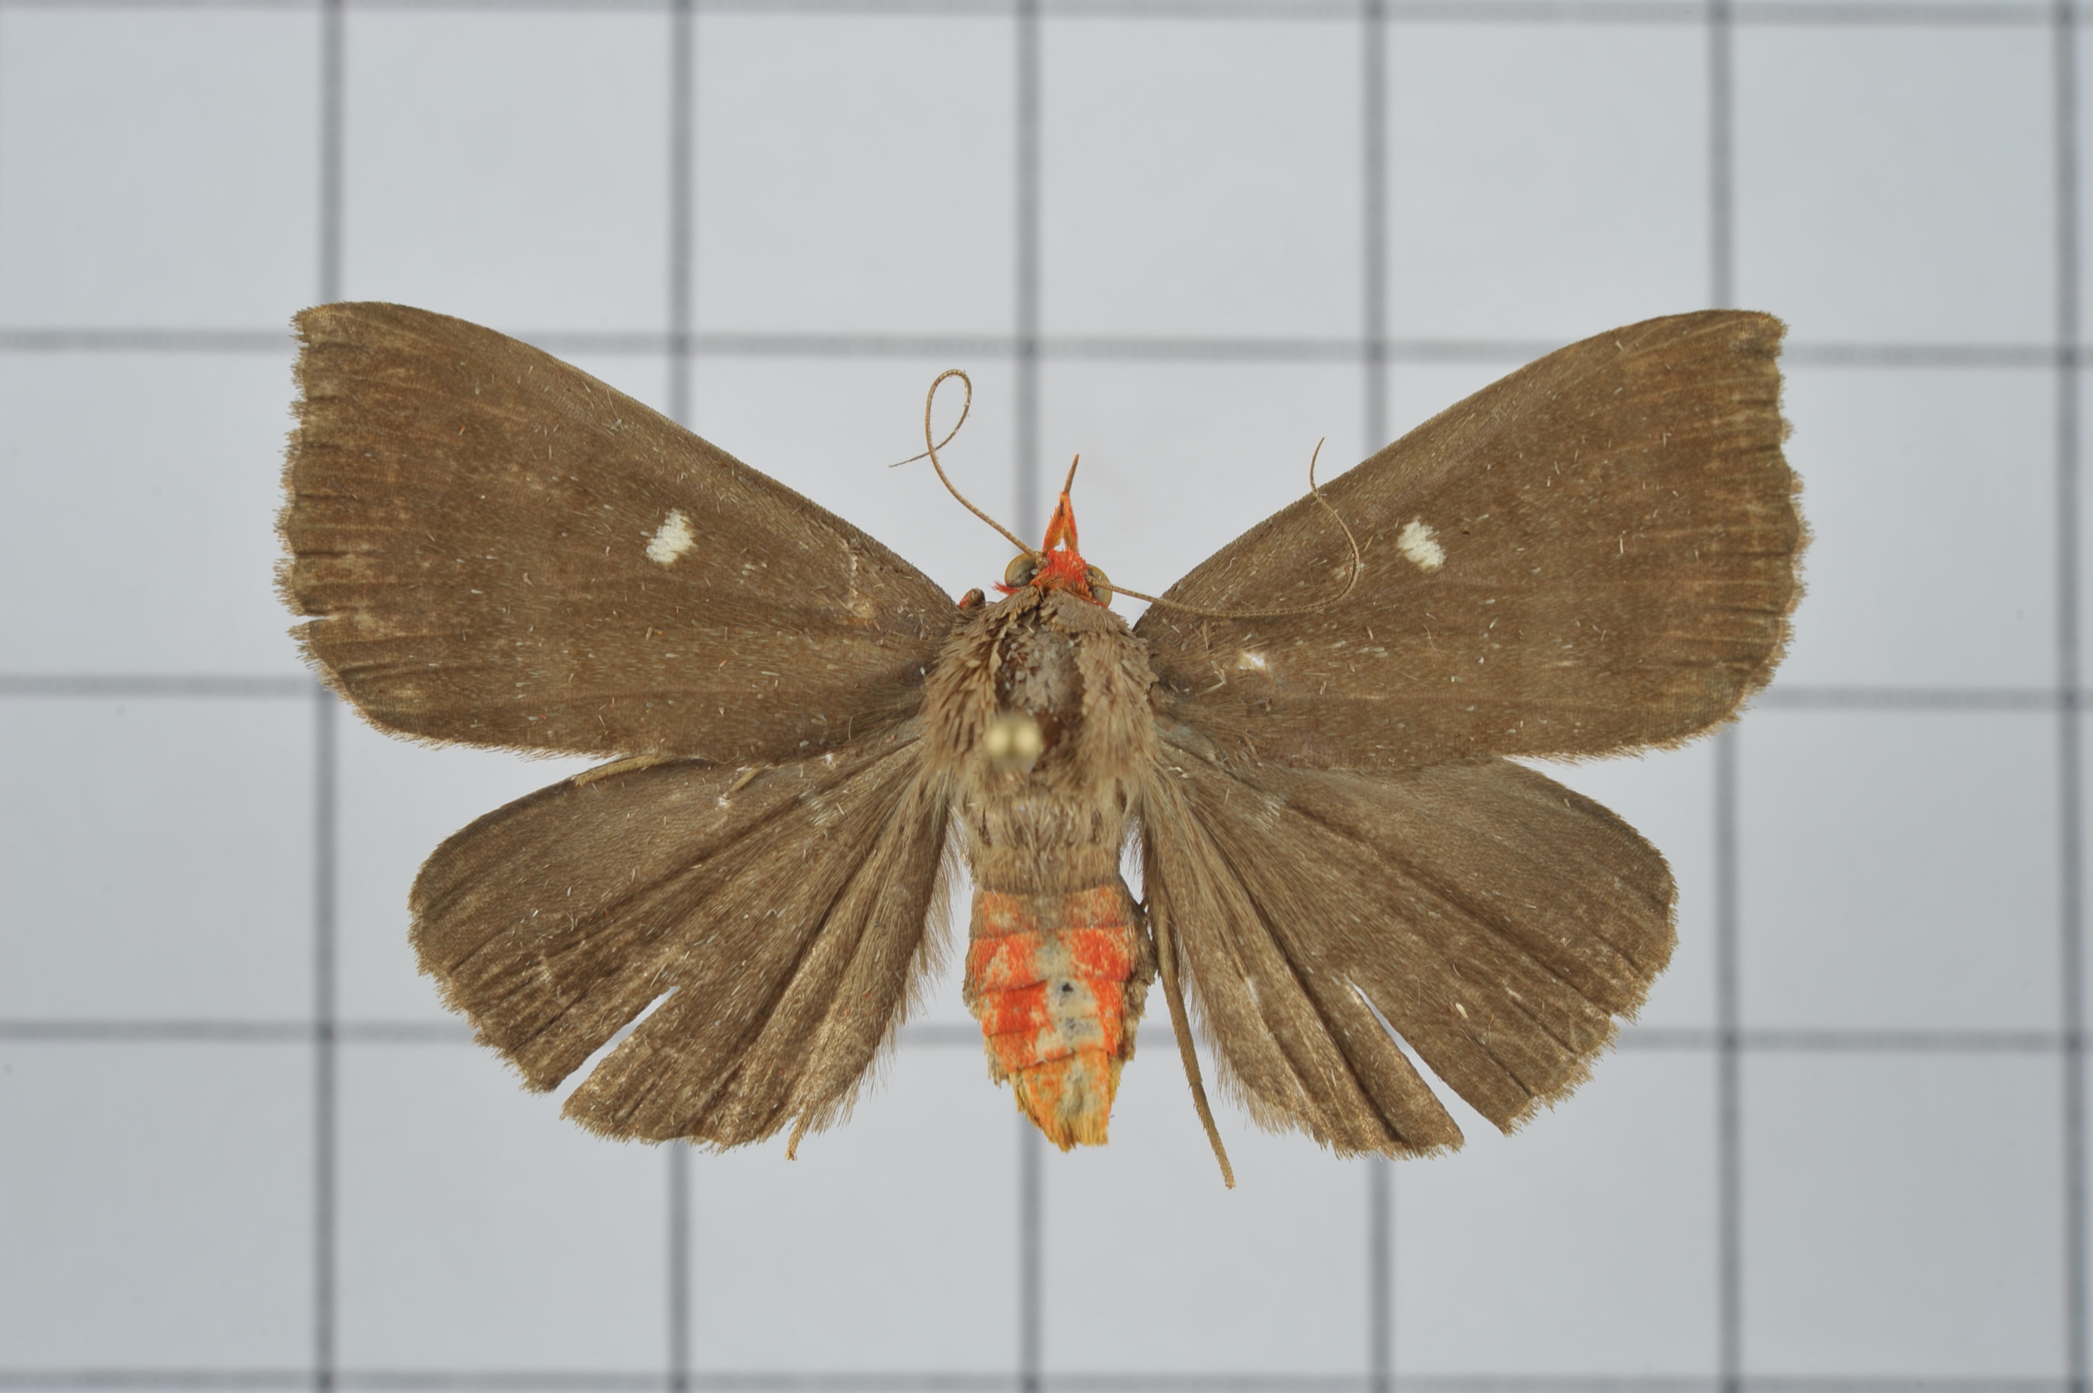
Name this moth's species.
Calesia dasypterus
